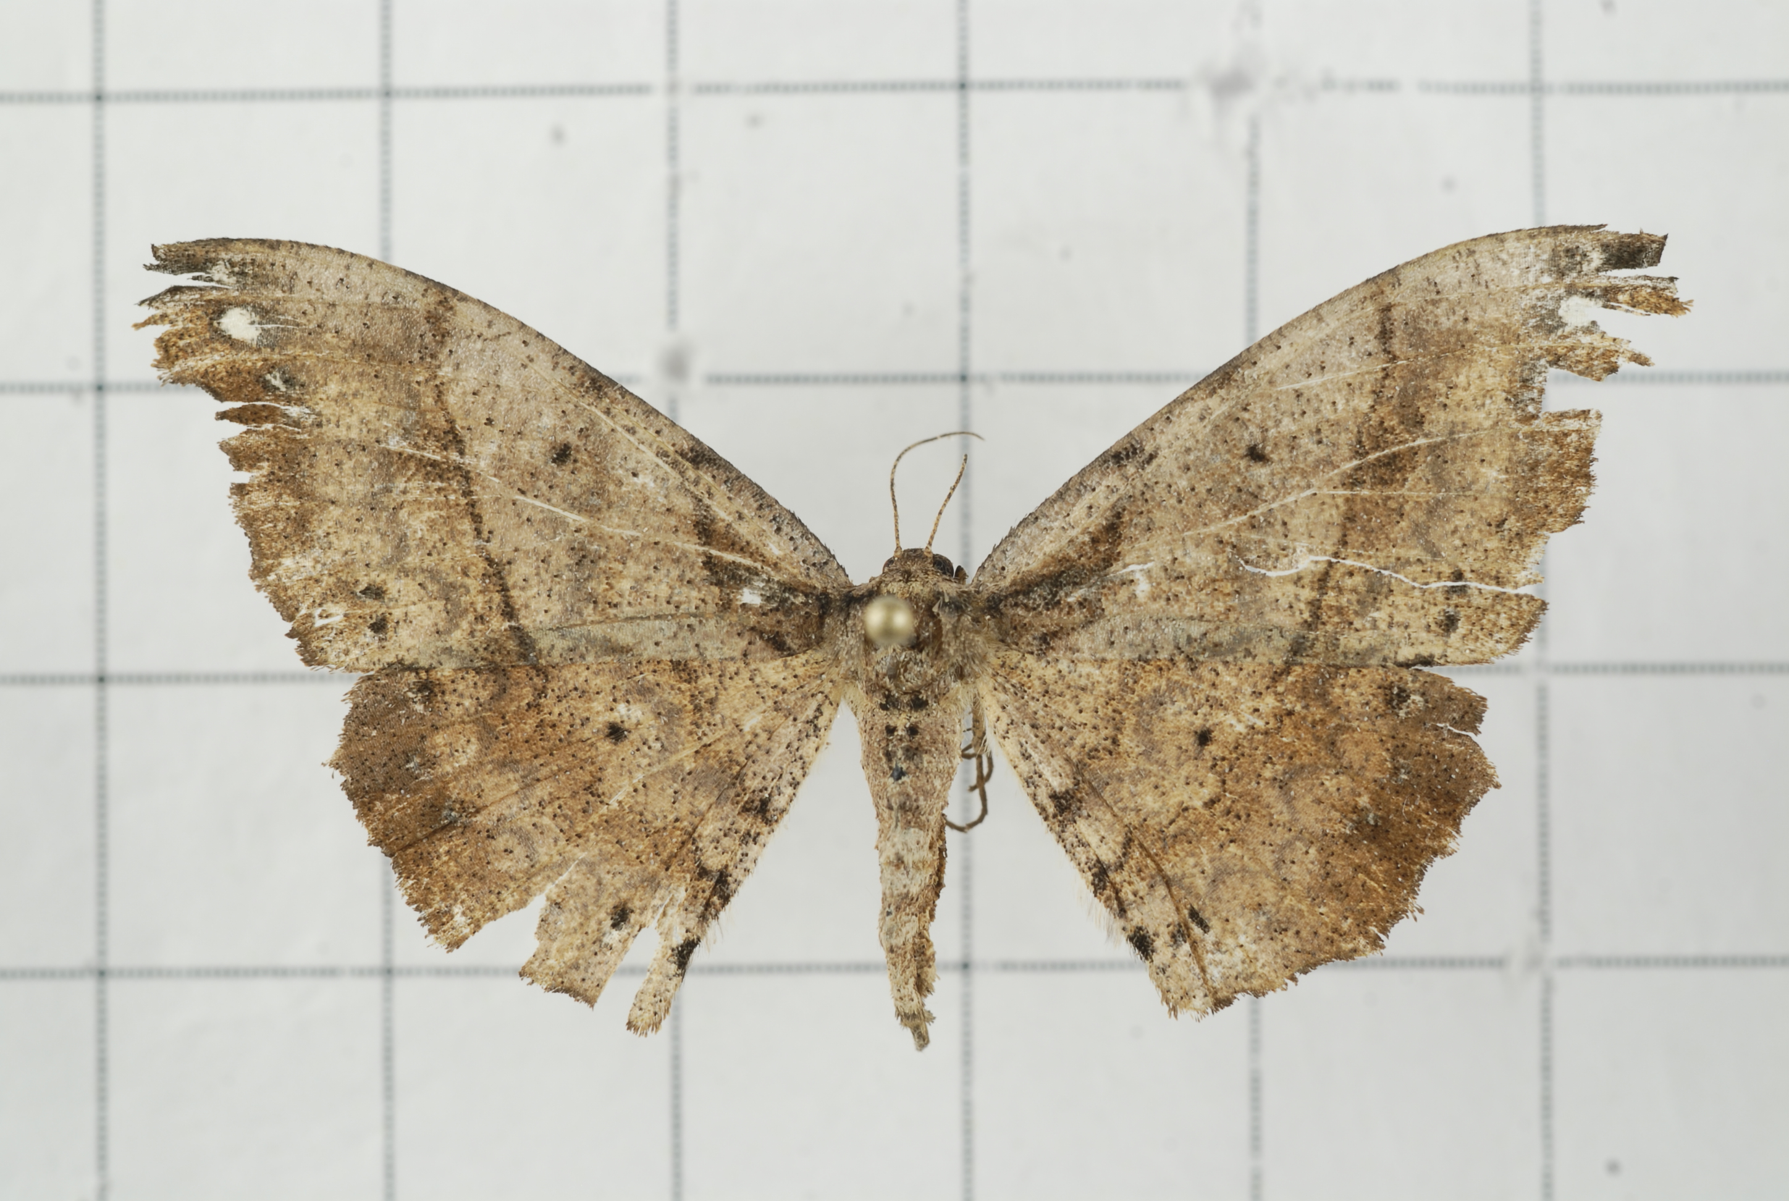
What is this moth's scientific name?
Hyposidra infixaria
